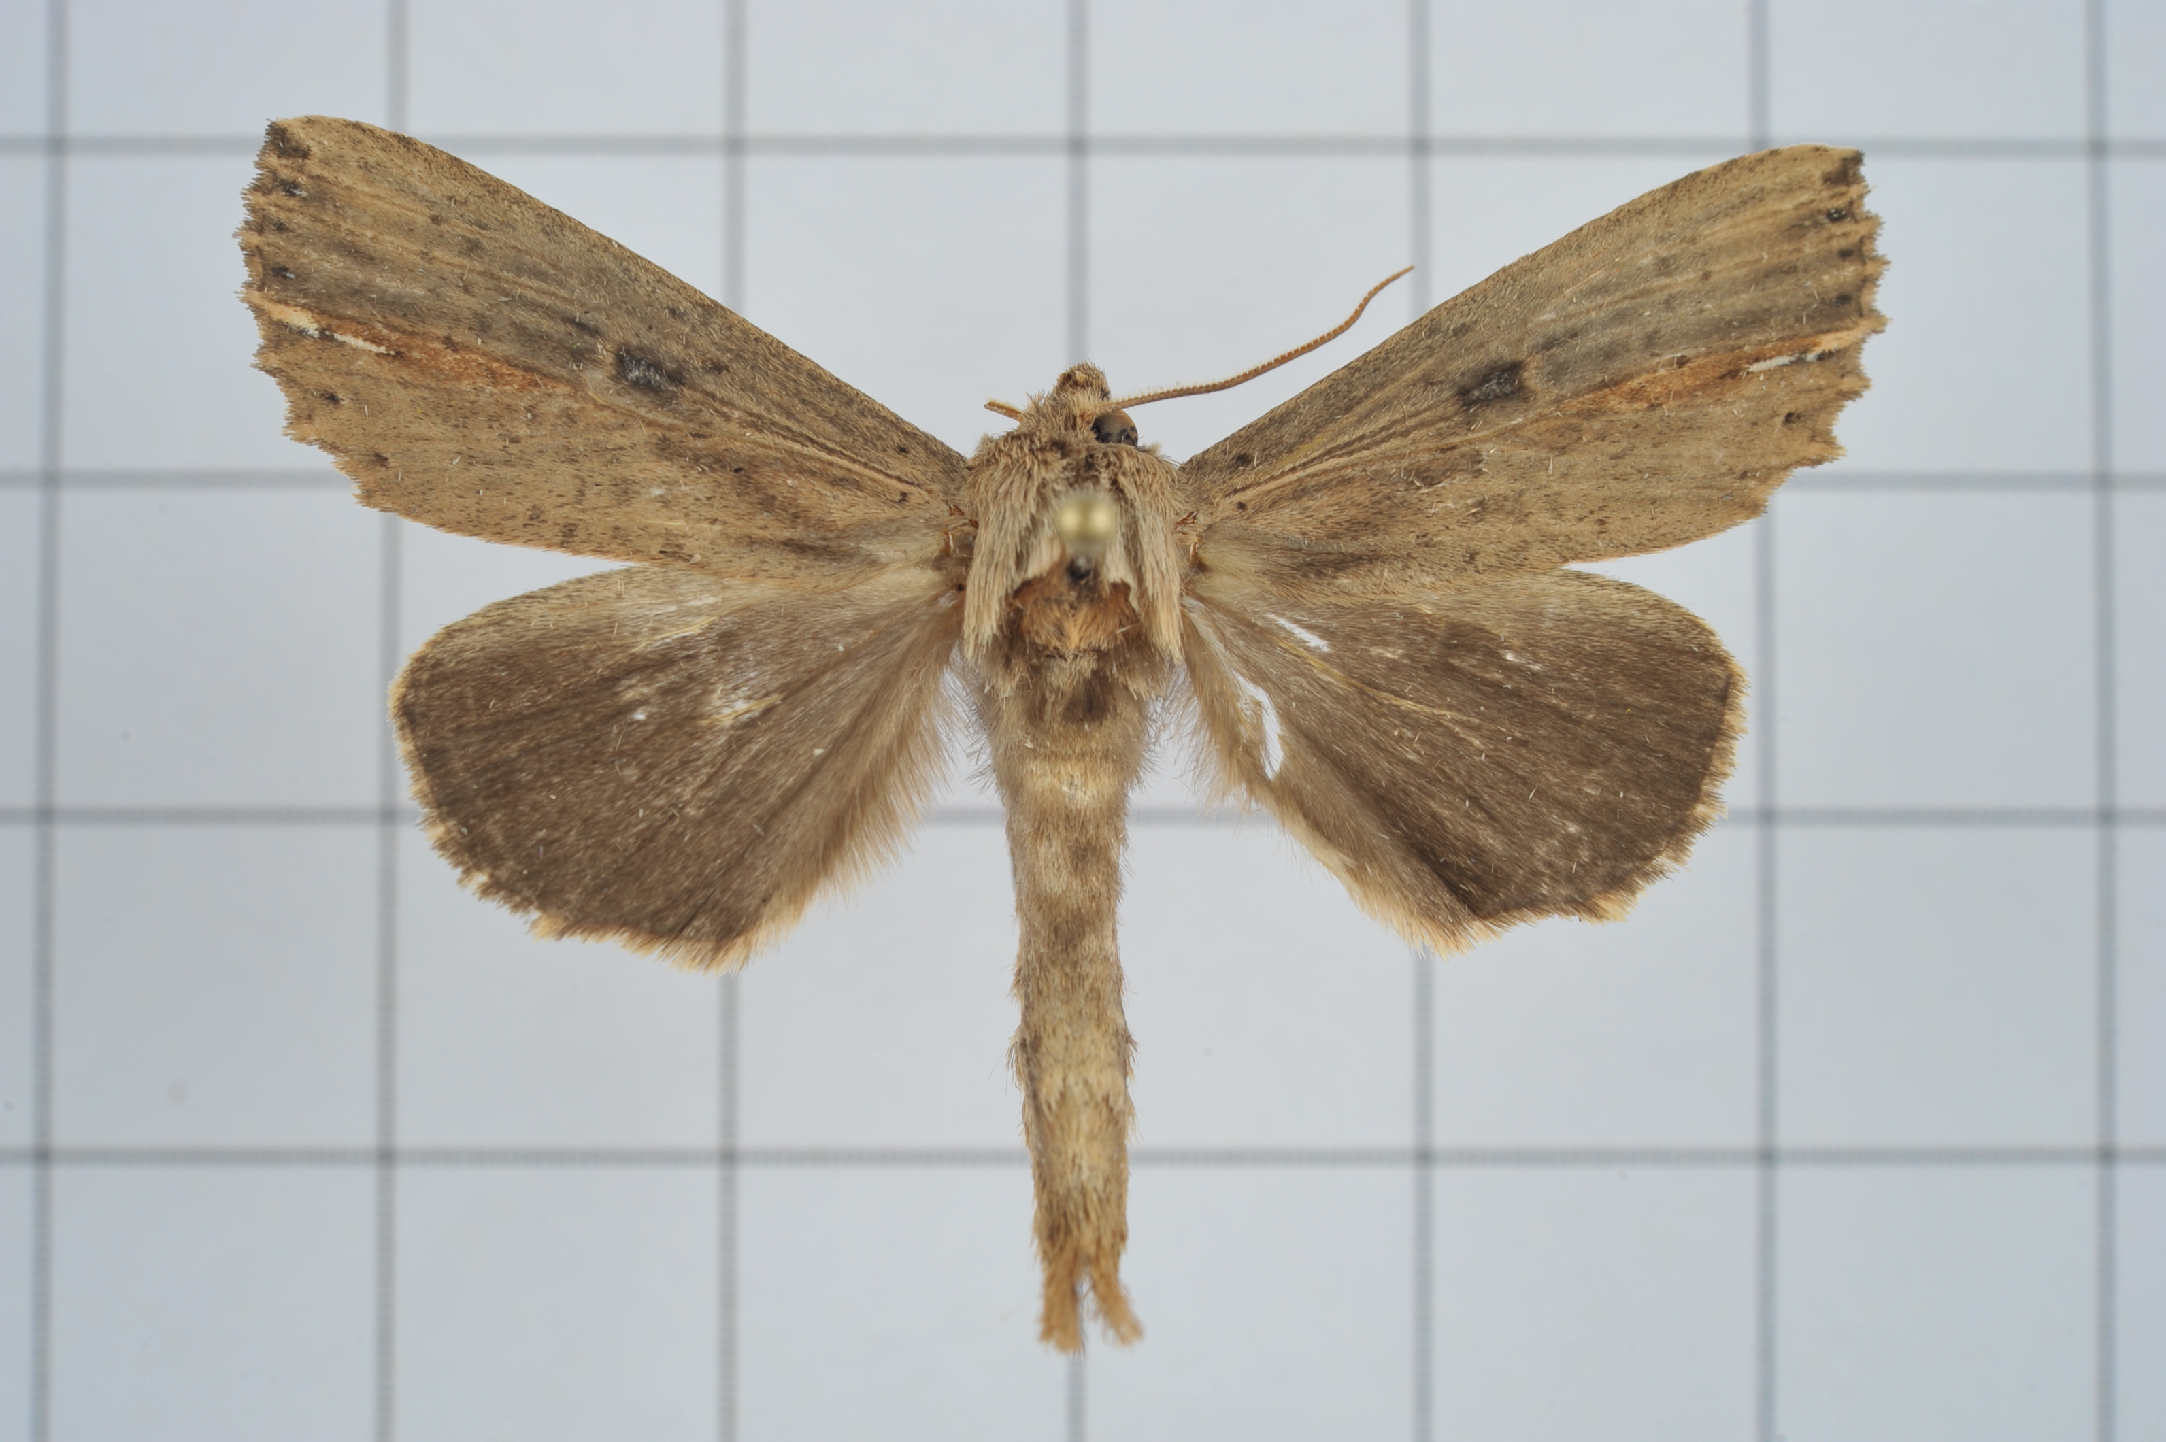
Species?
Ramesa albistriga
